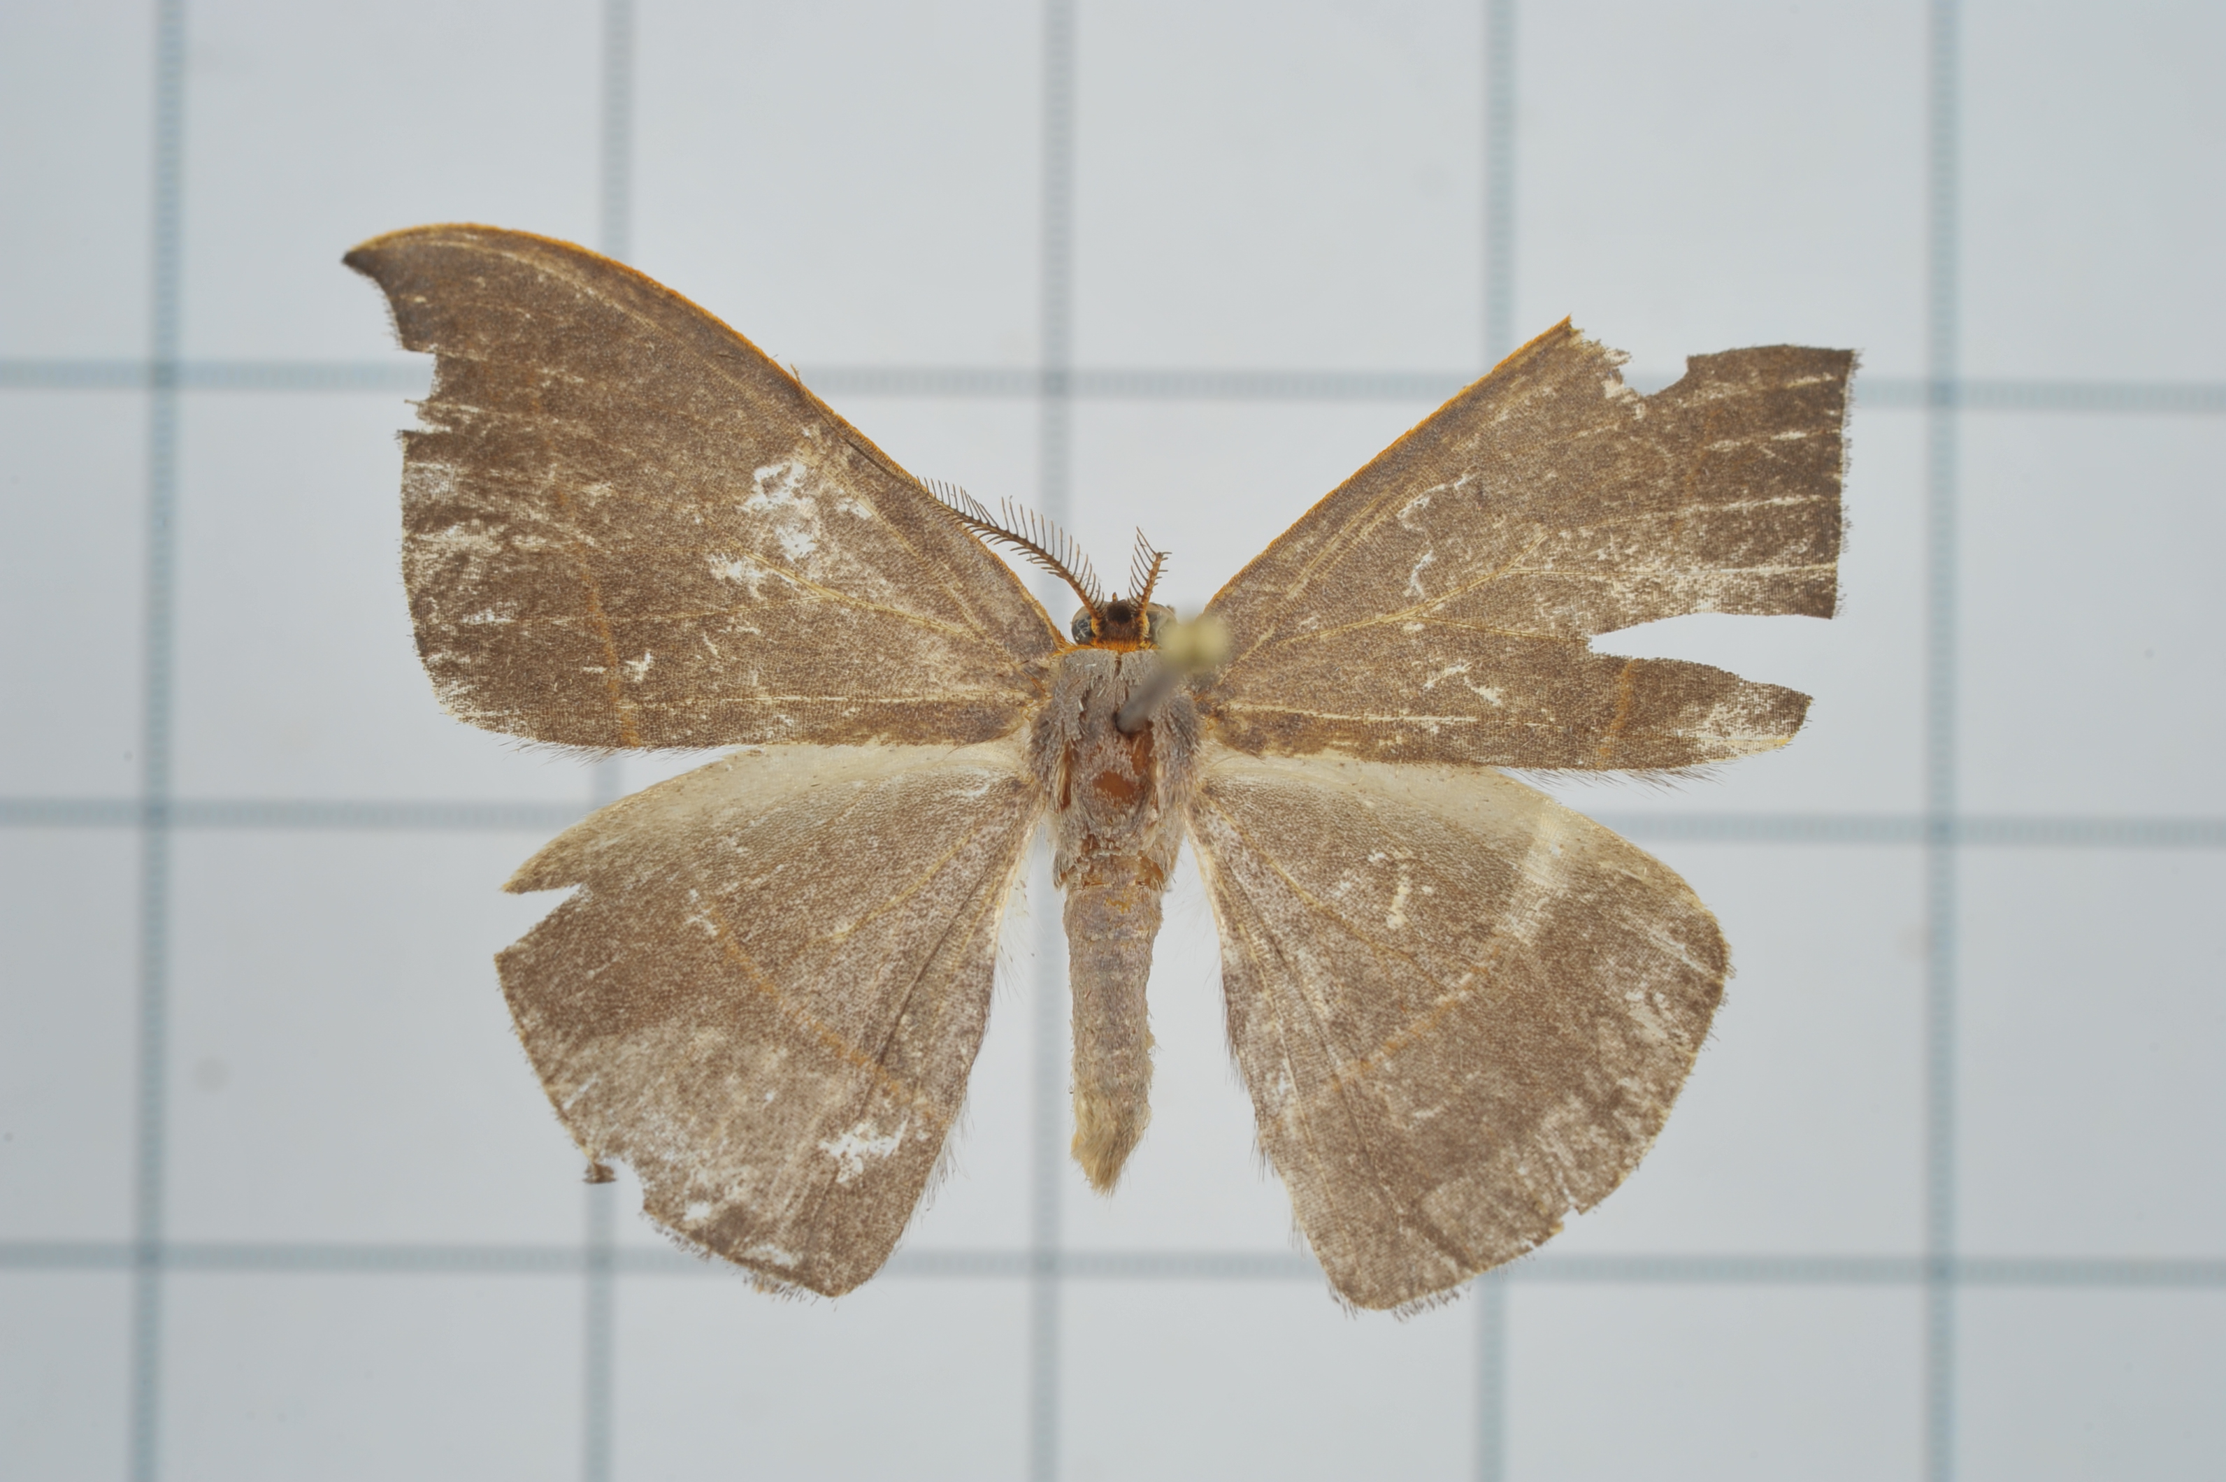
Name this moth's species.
Microblepsis violacea
